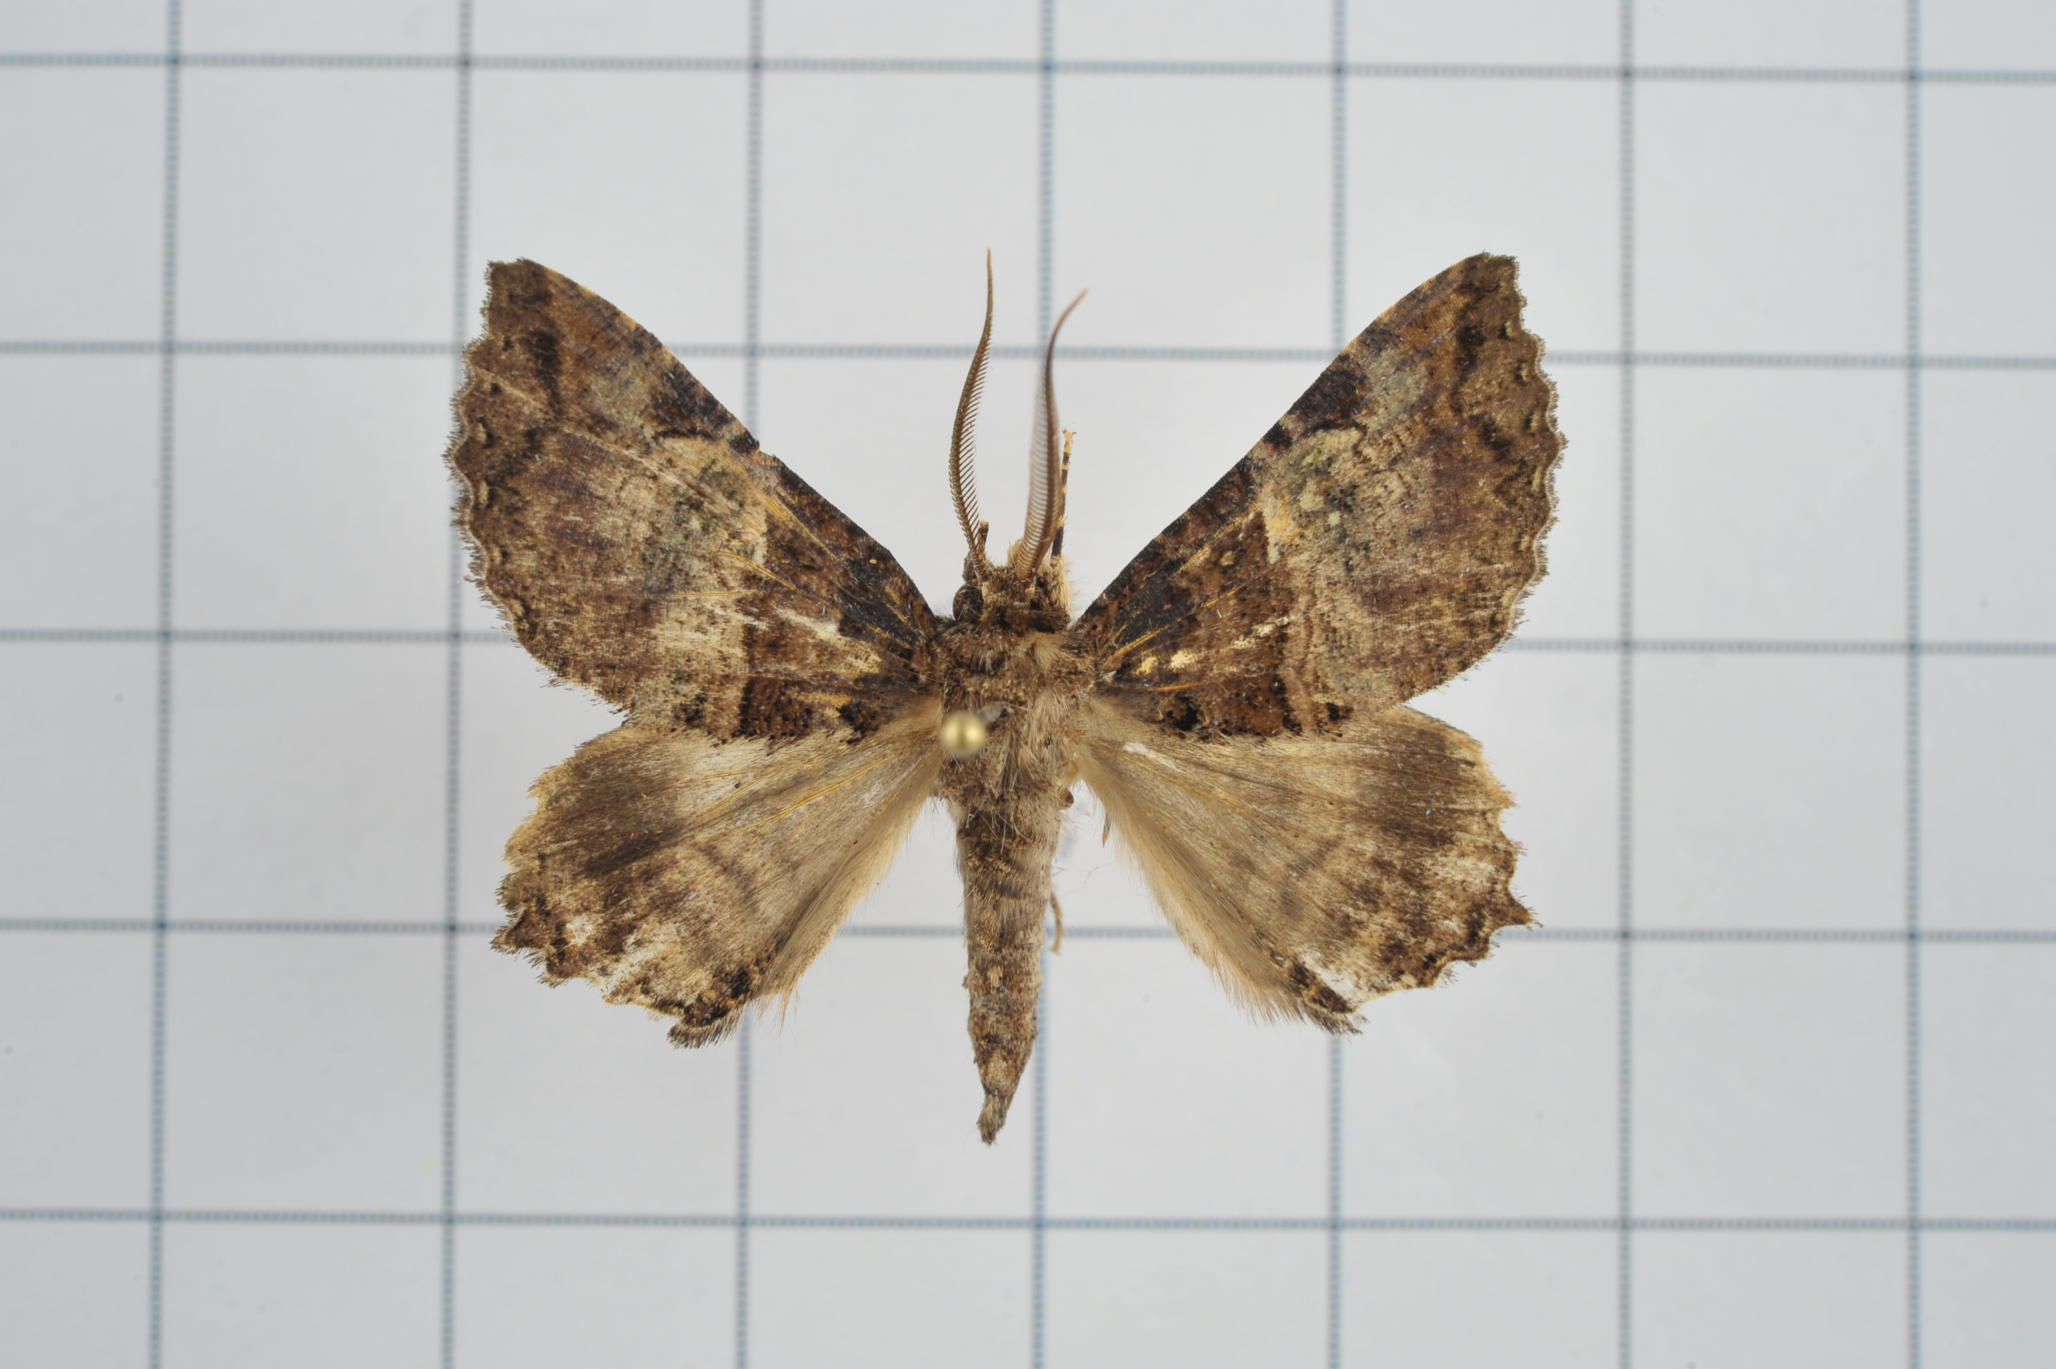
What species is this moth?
Daddala lucilla
